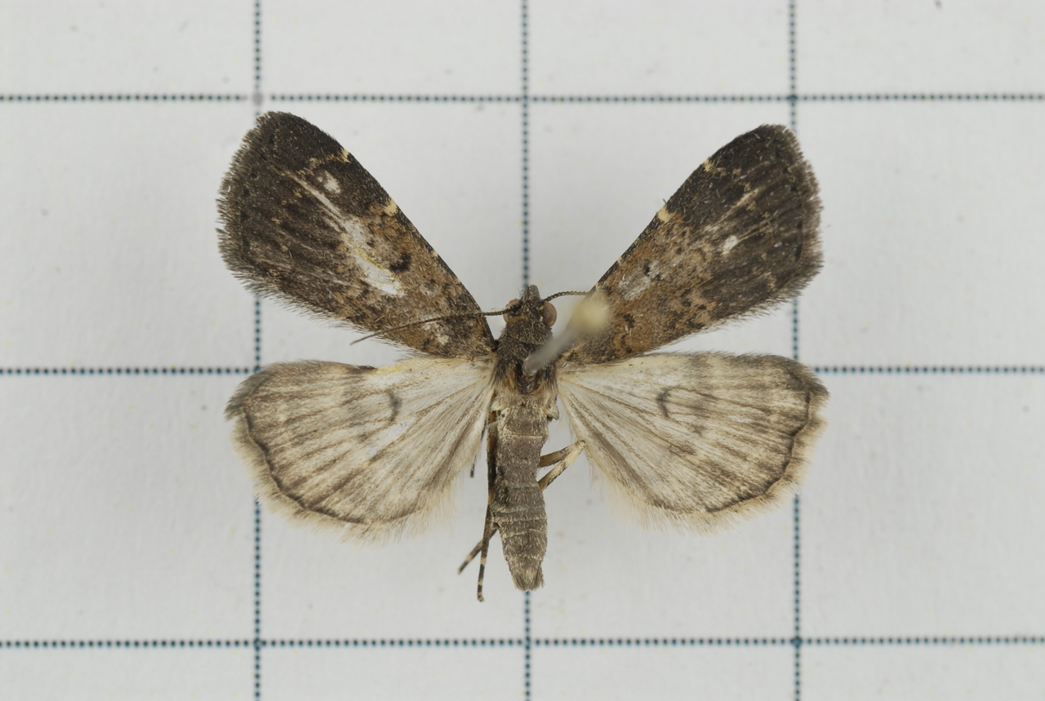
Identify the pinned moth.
Hydrillodes lentalis
